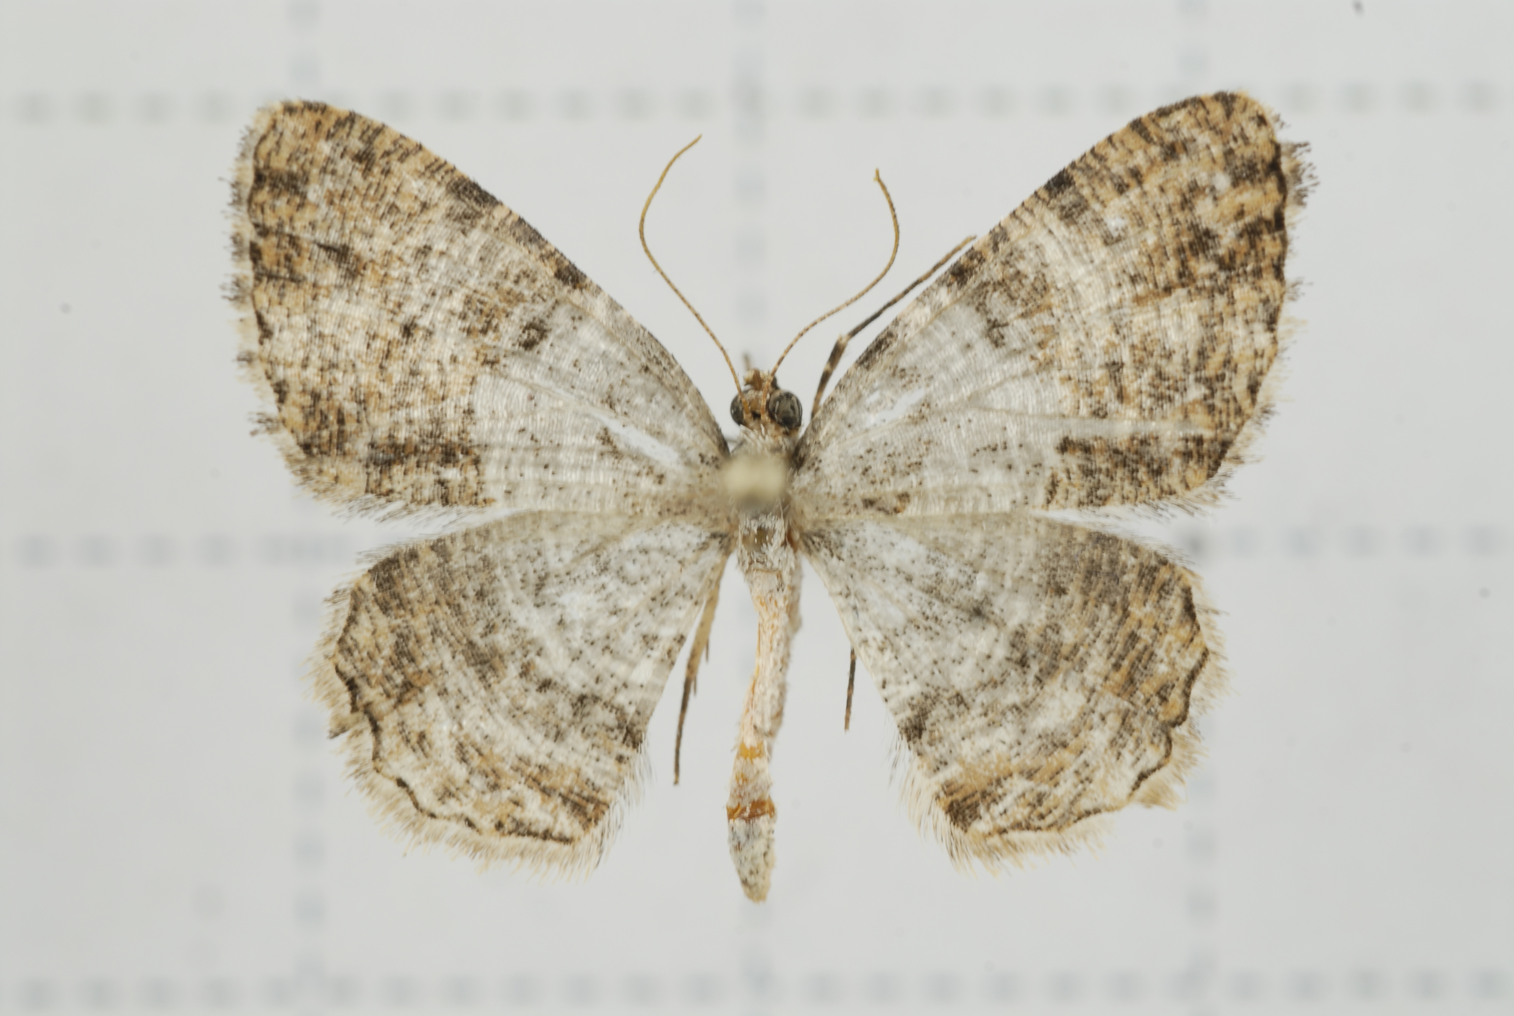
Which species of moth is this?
Psilalcis albibasis
